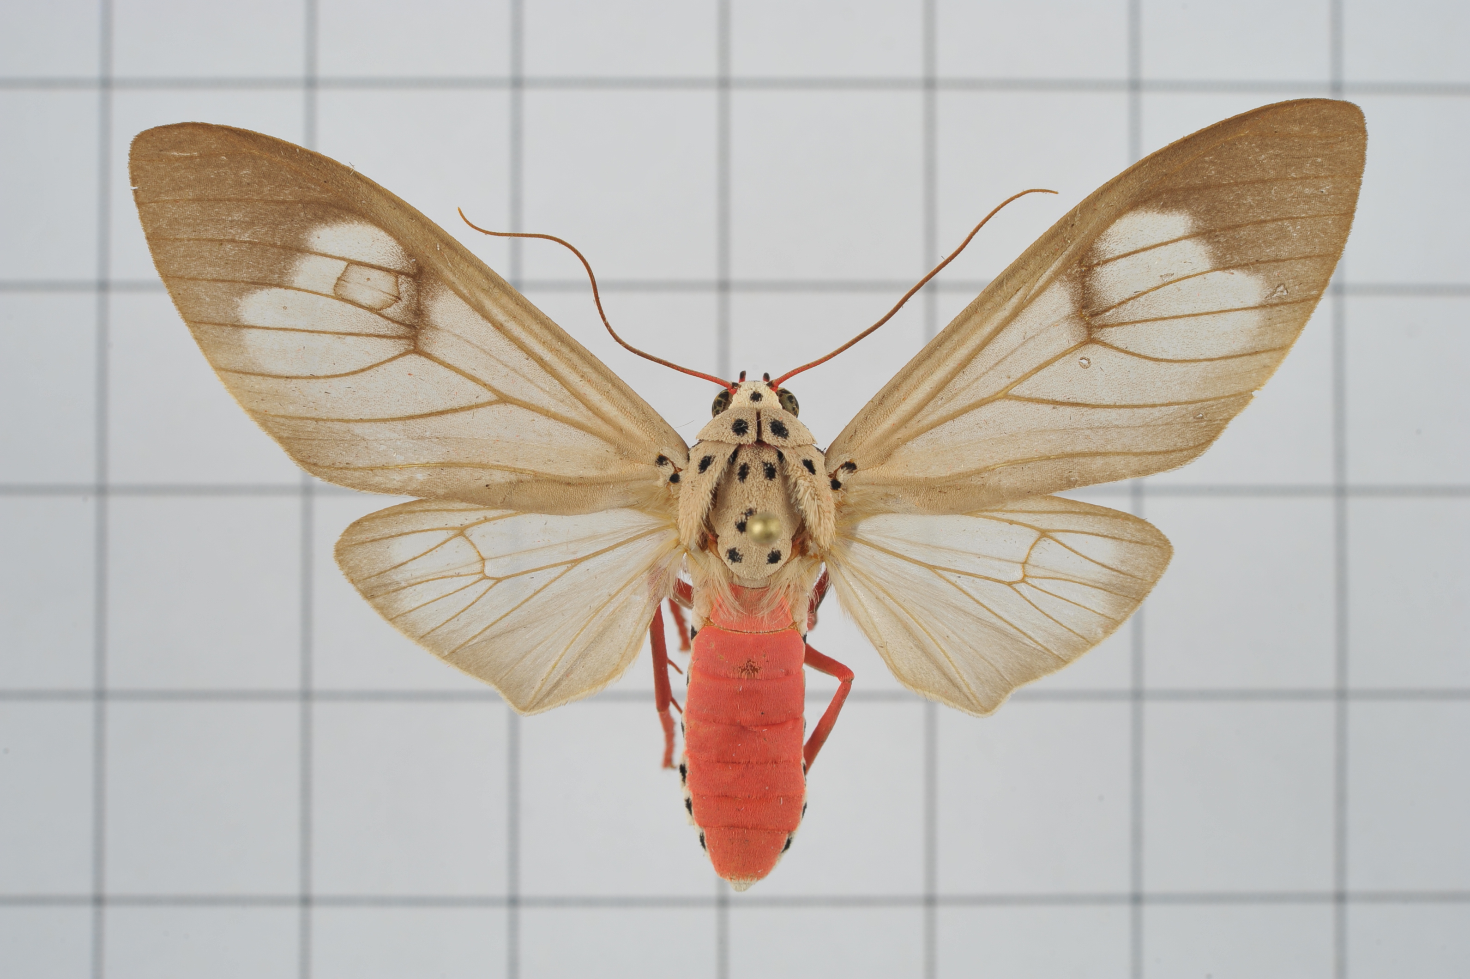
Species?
Amerila astreus
